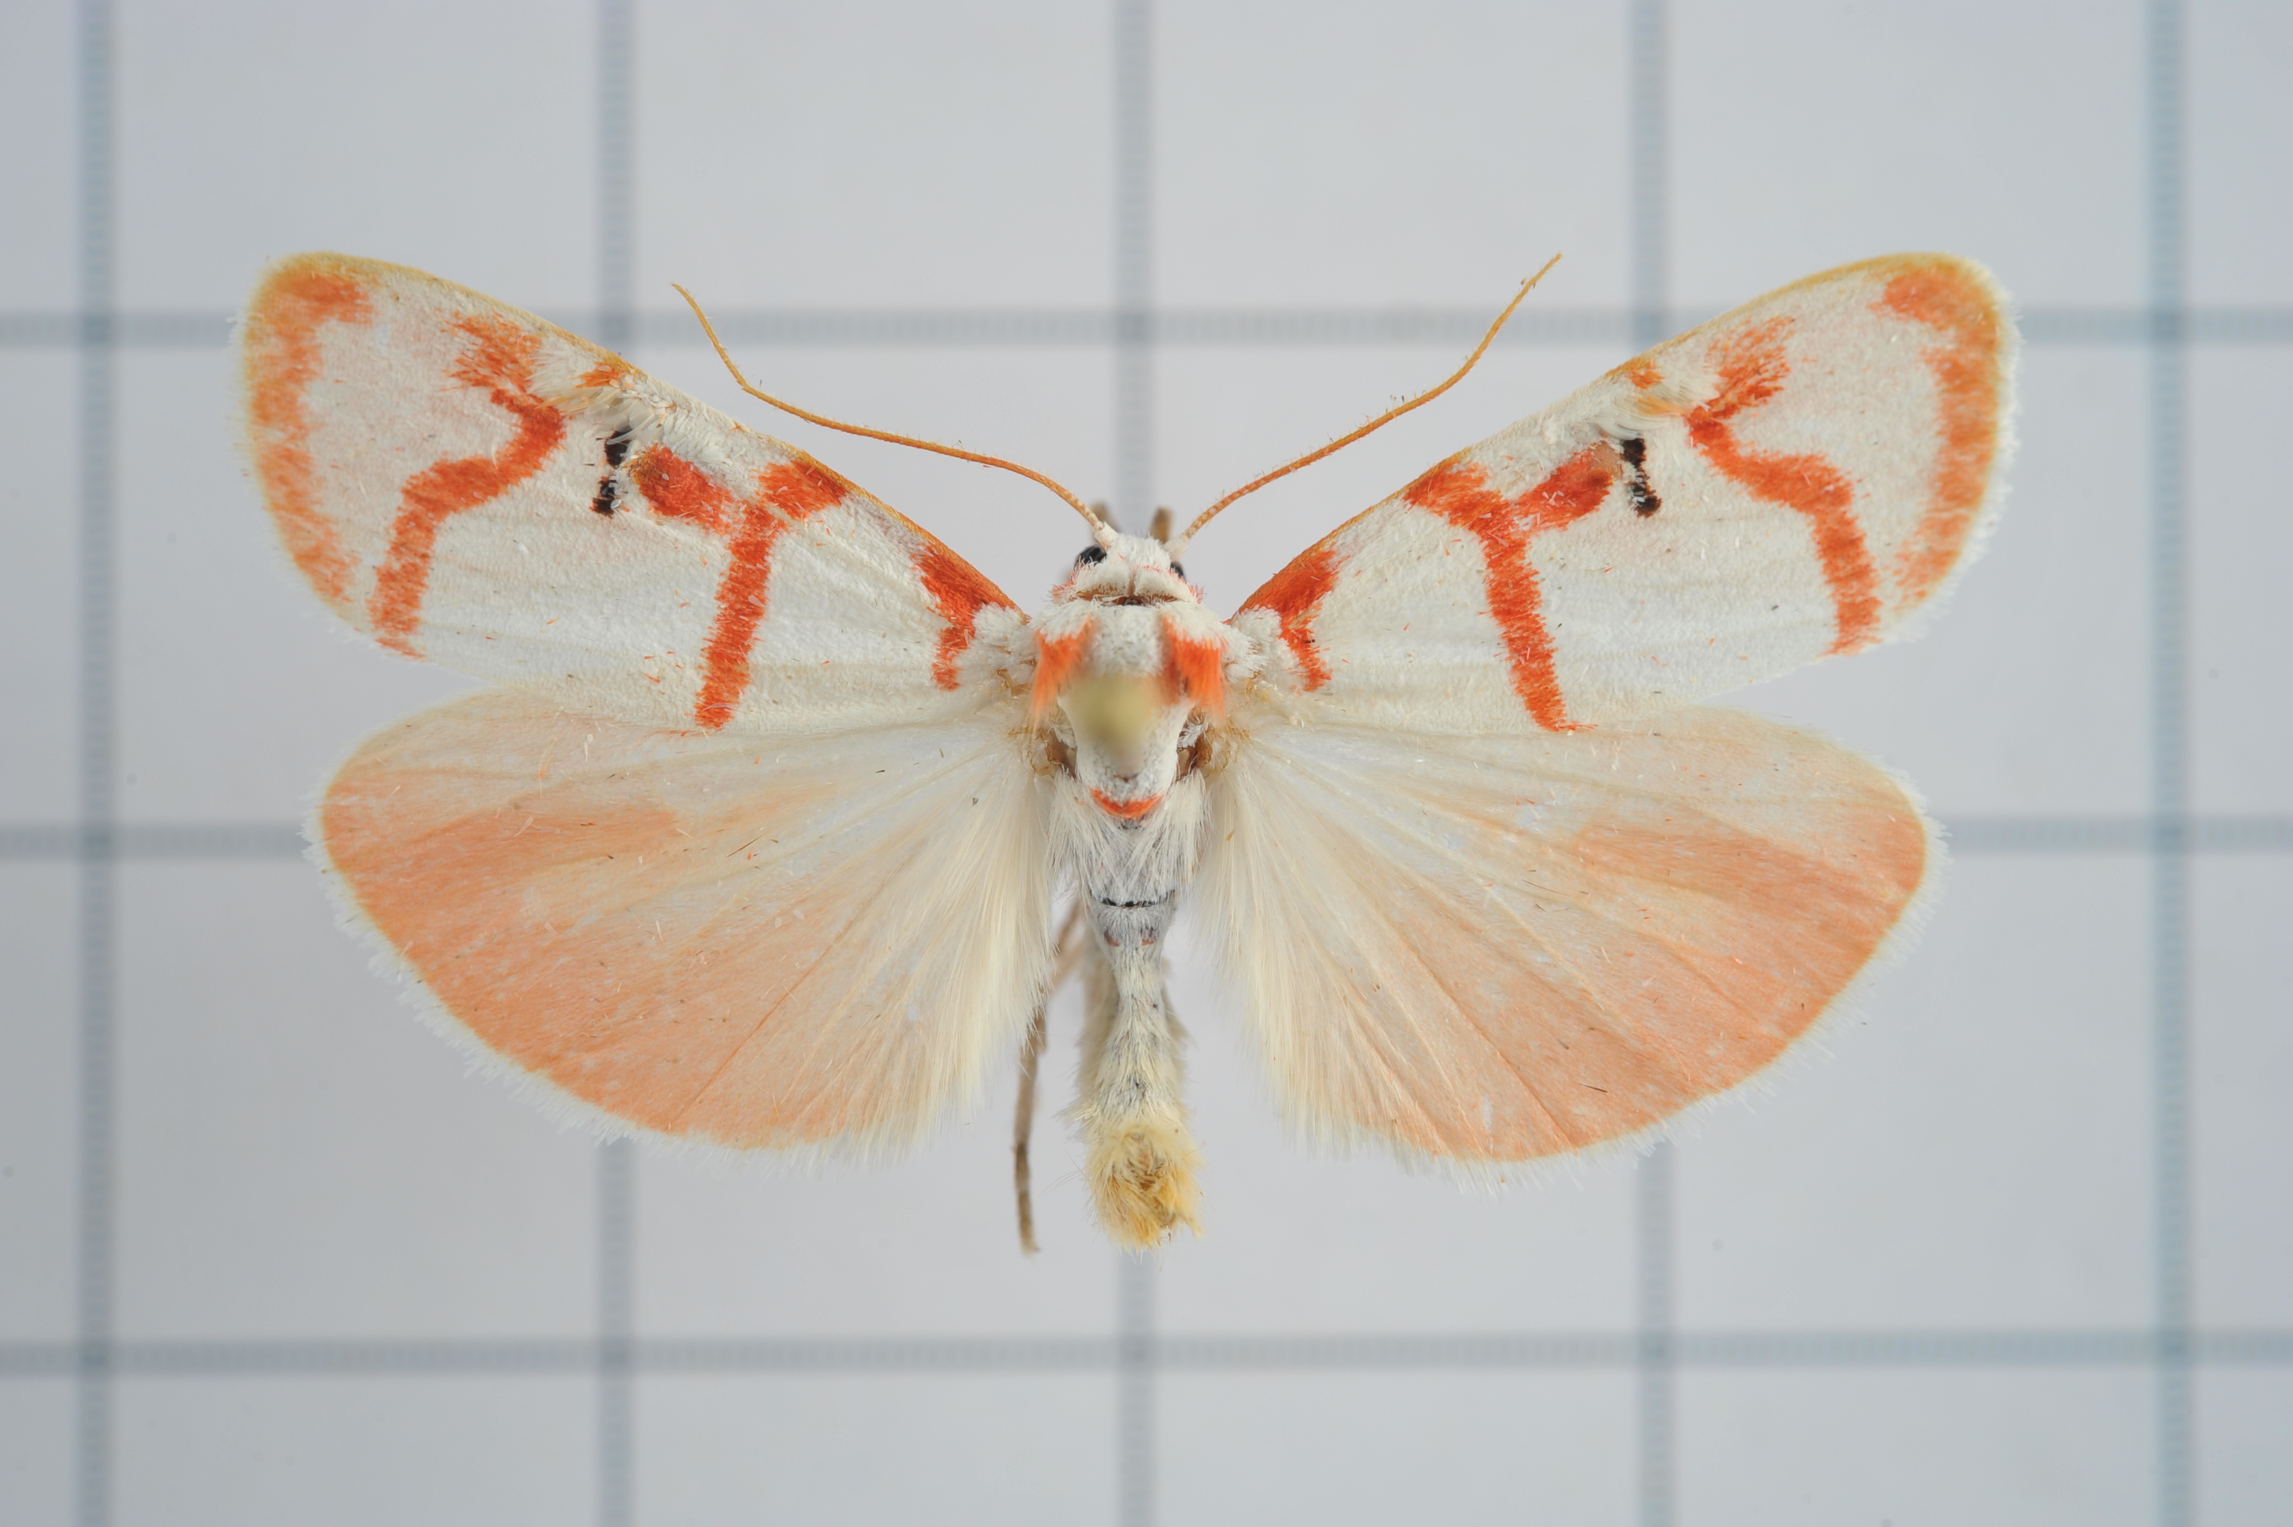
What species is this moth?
Cyana hamata hamata
